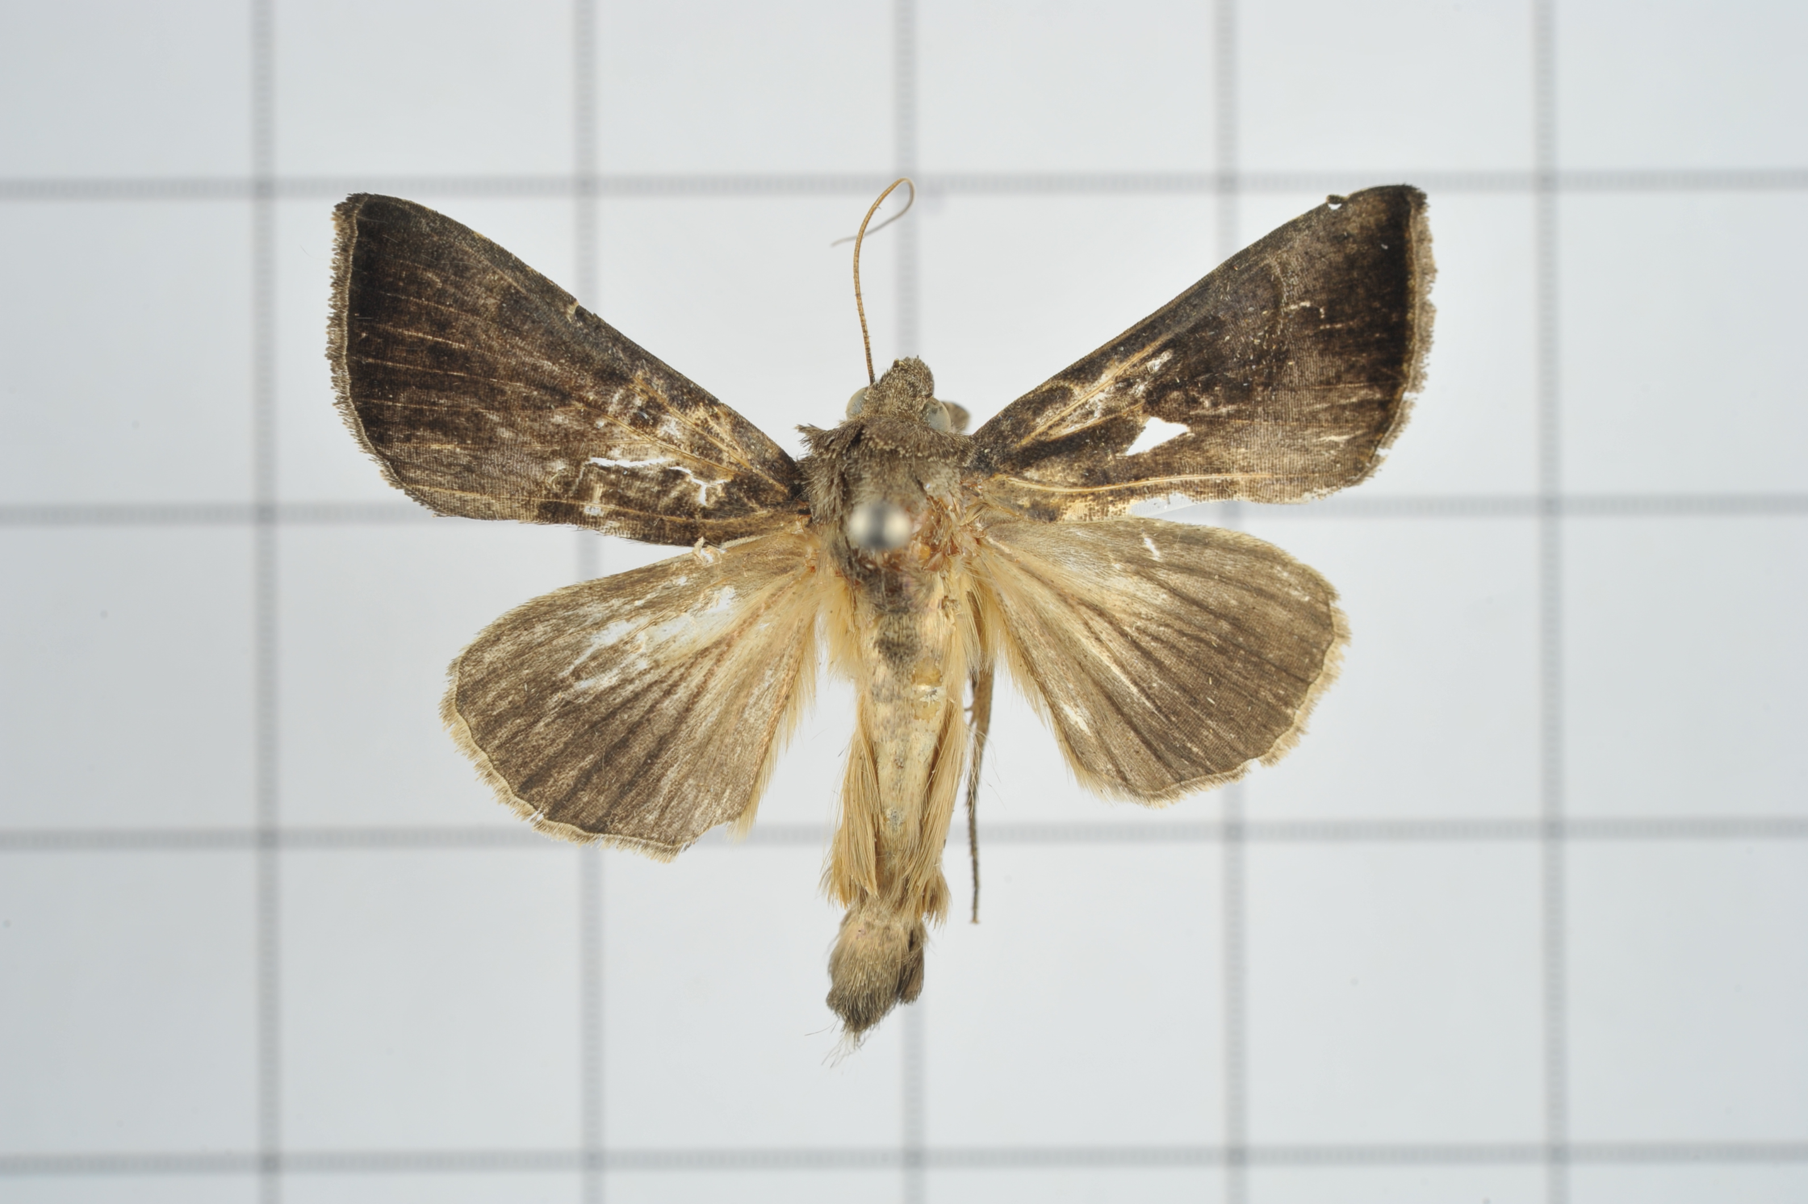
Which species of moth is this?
Chrysodeixis heberachis
